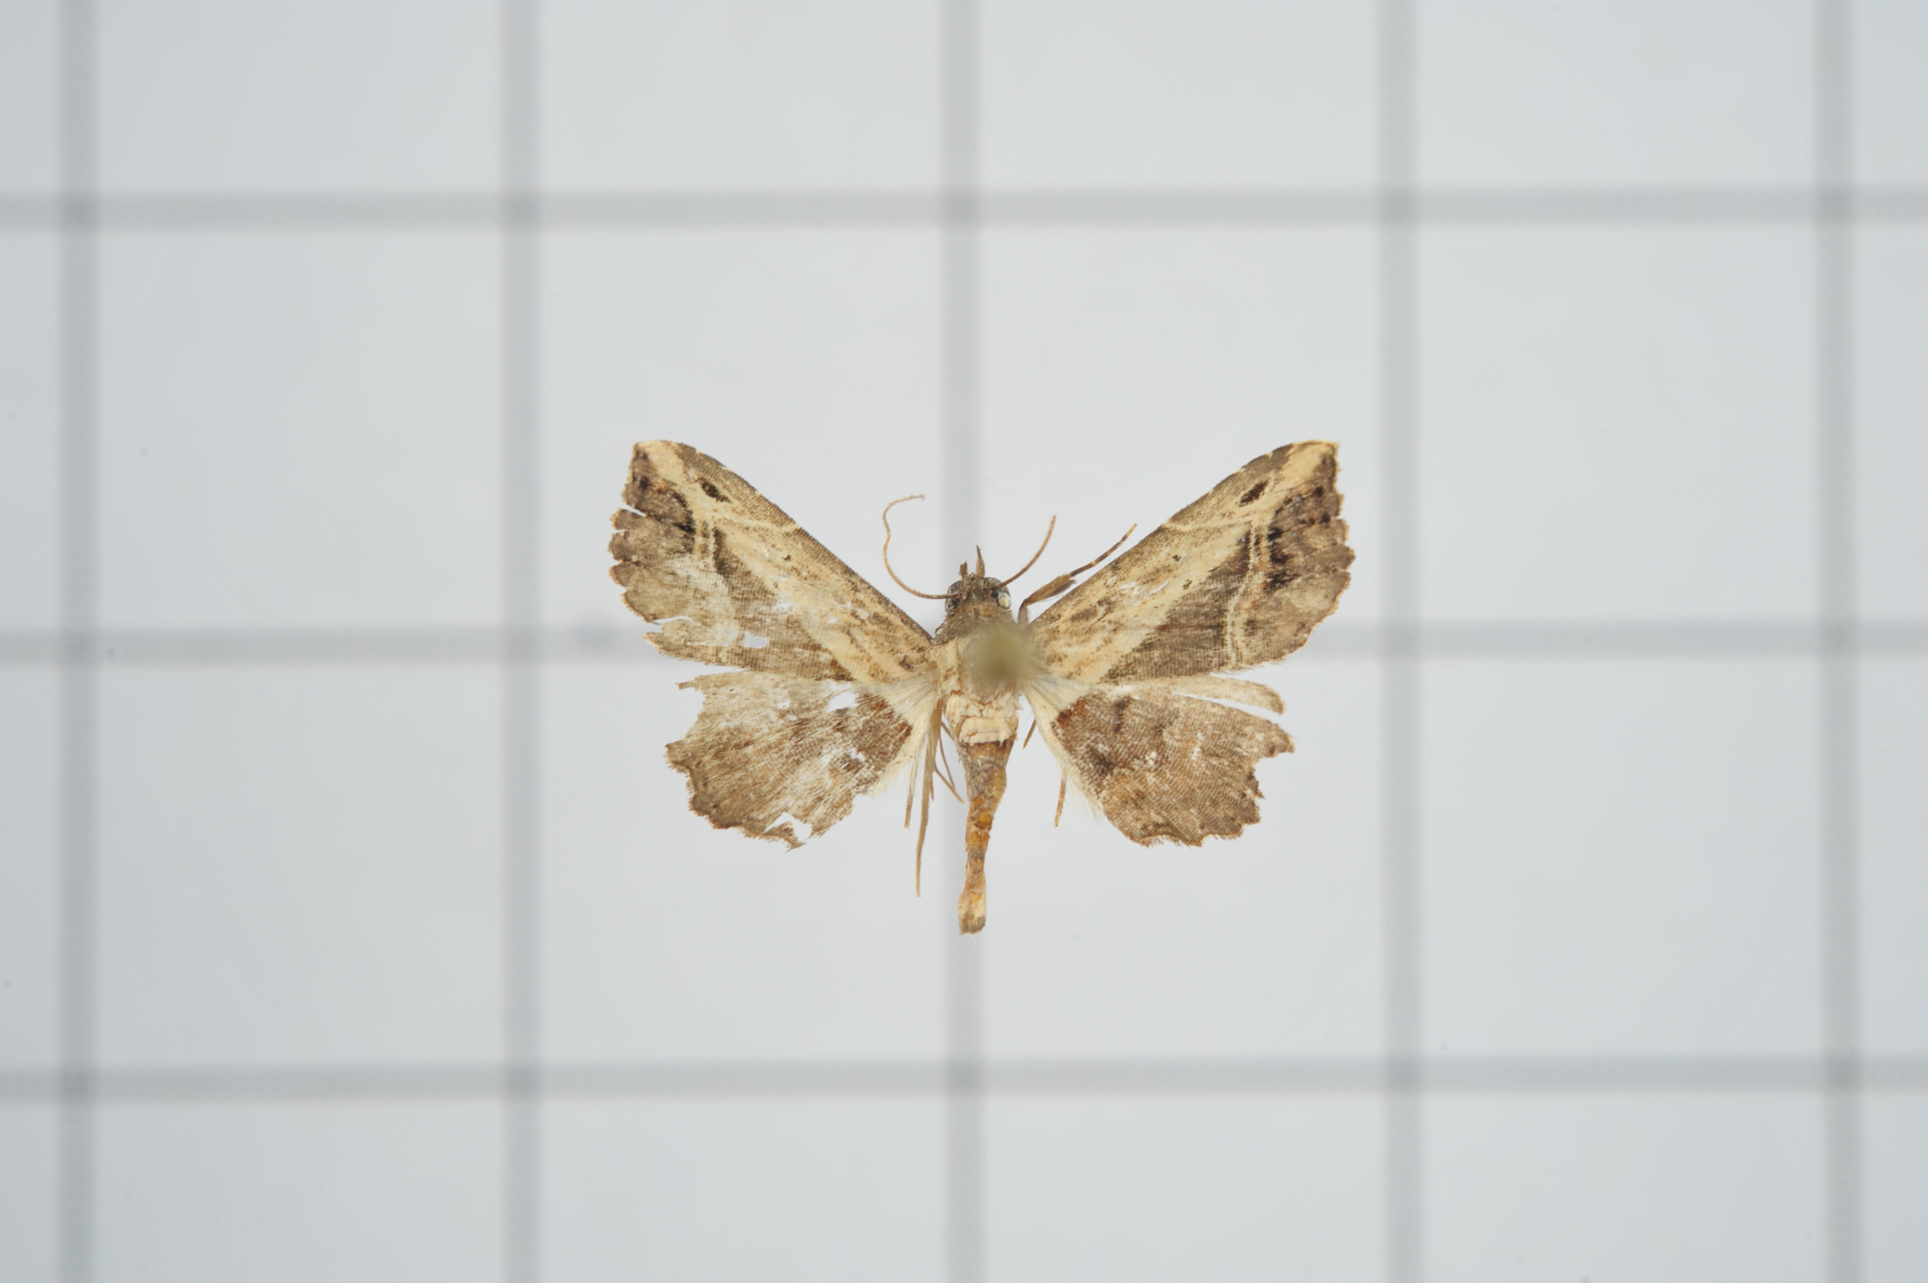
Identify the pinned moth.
Ataboruza stragulata
